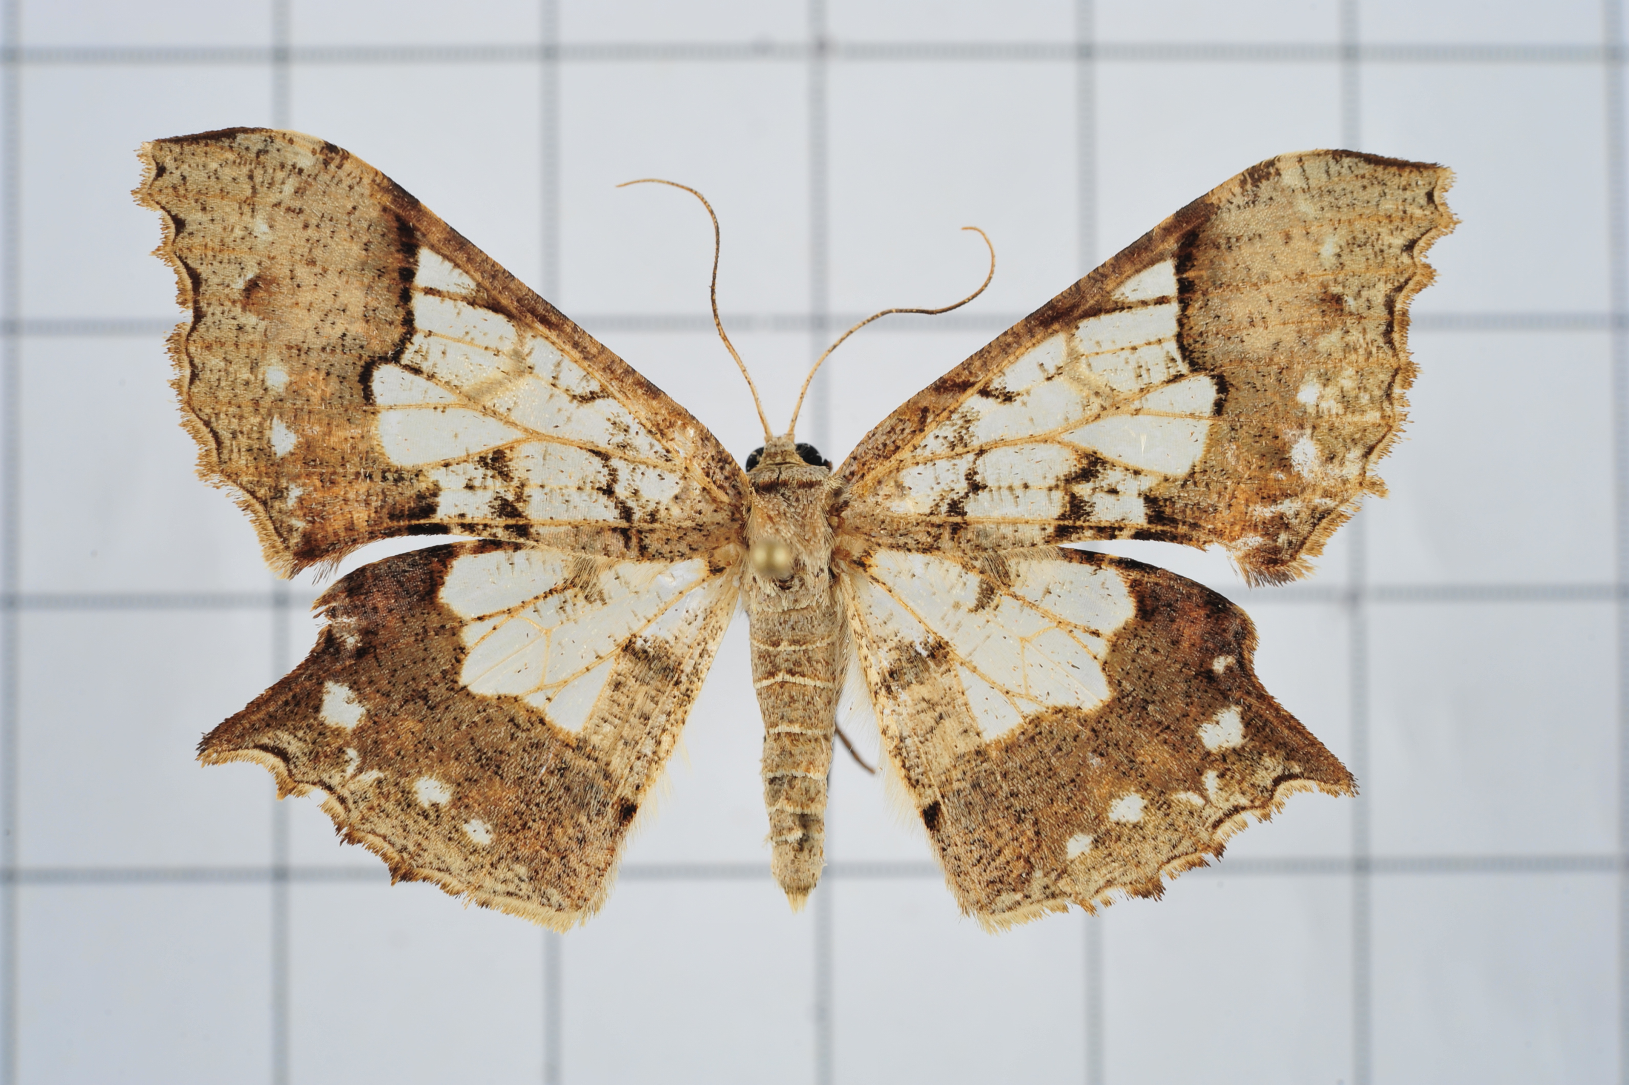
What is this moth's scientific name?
Krananda semihyalina
